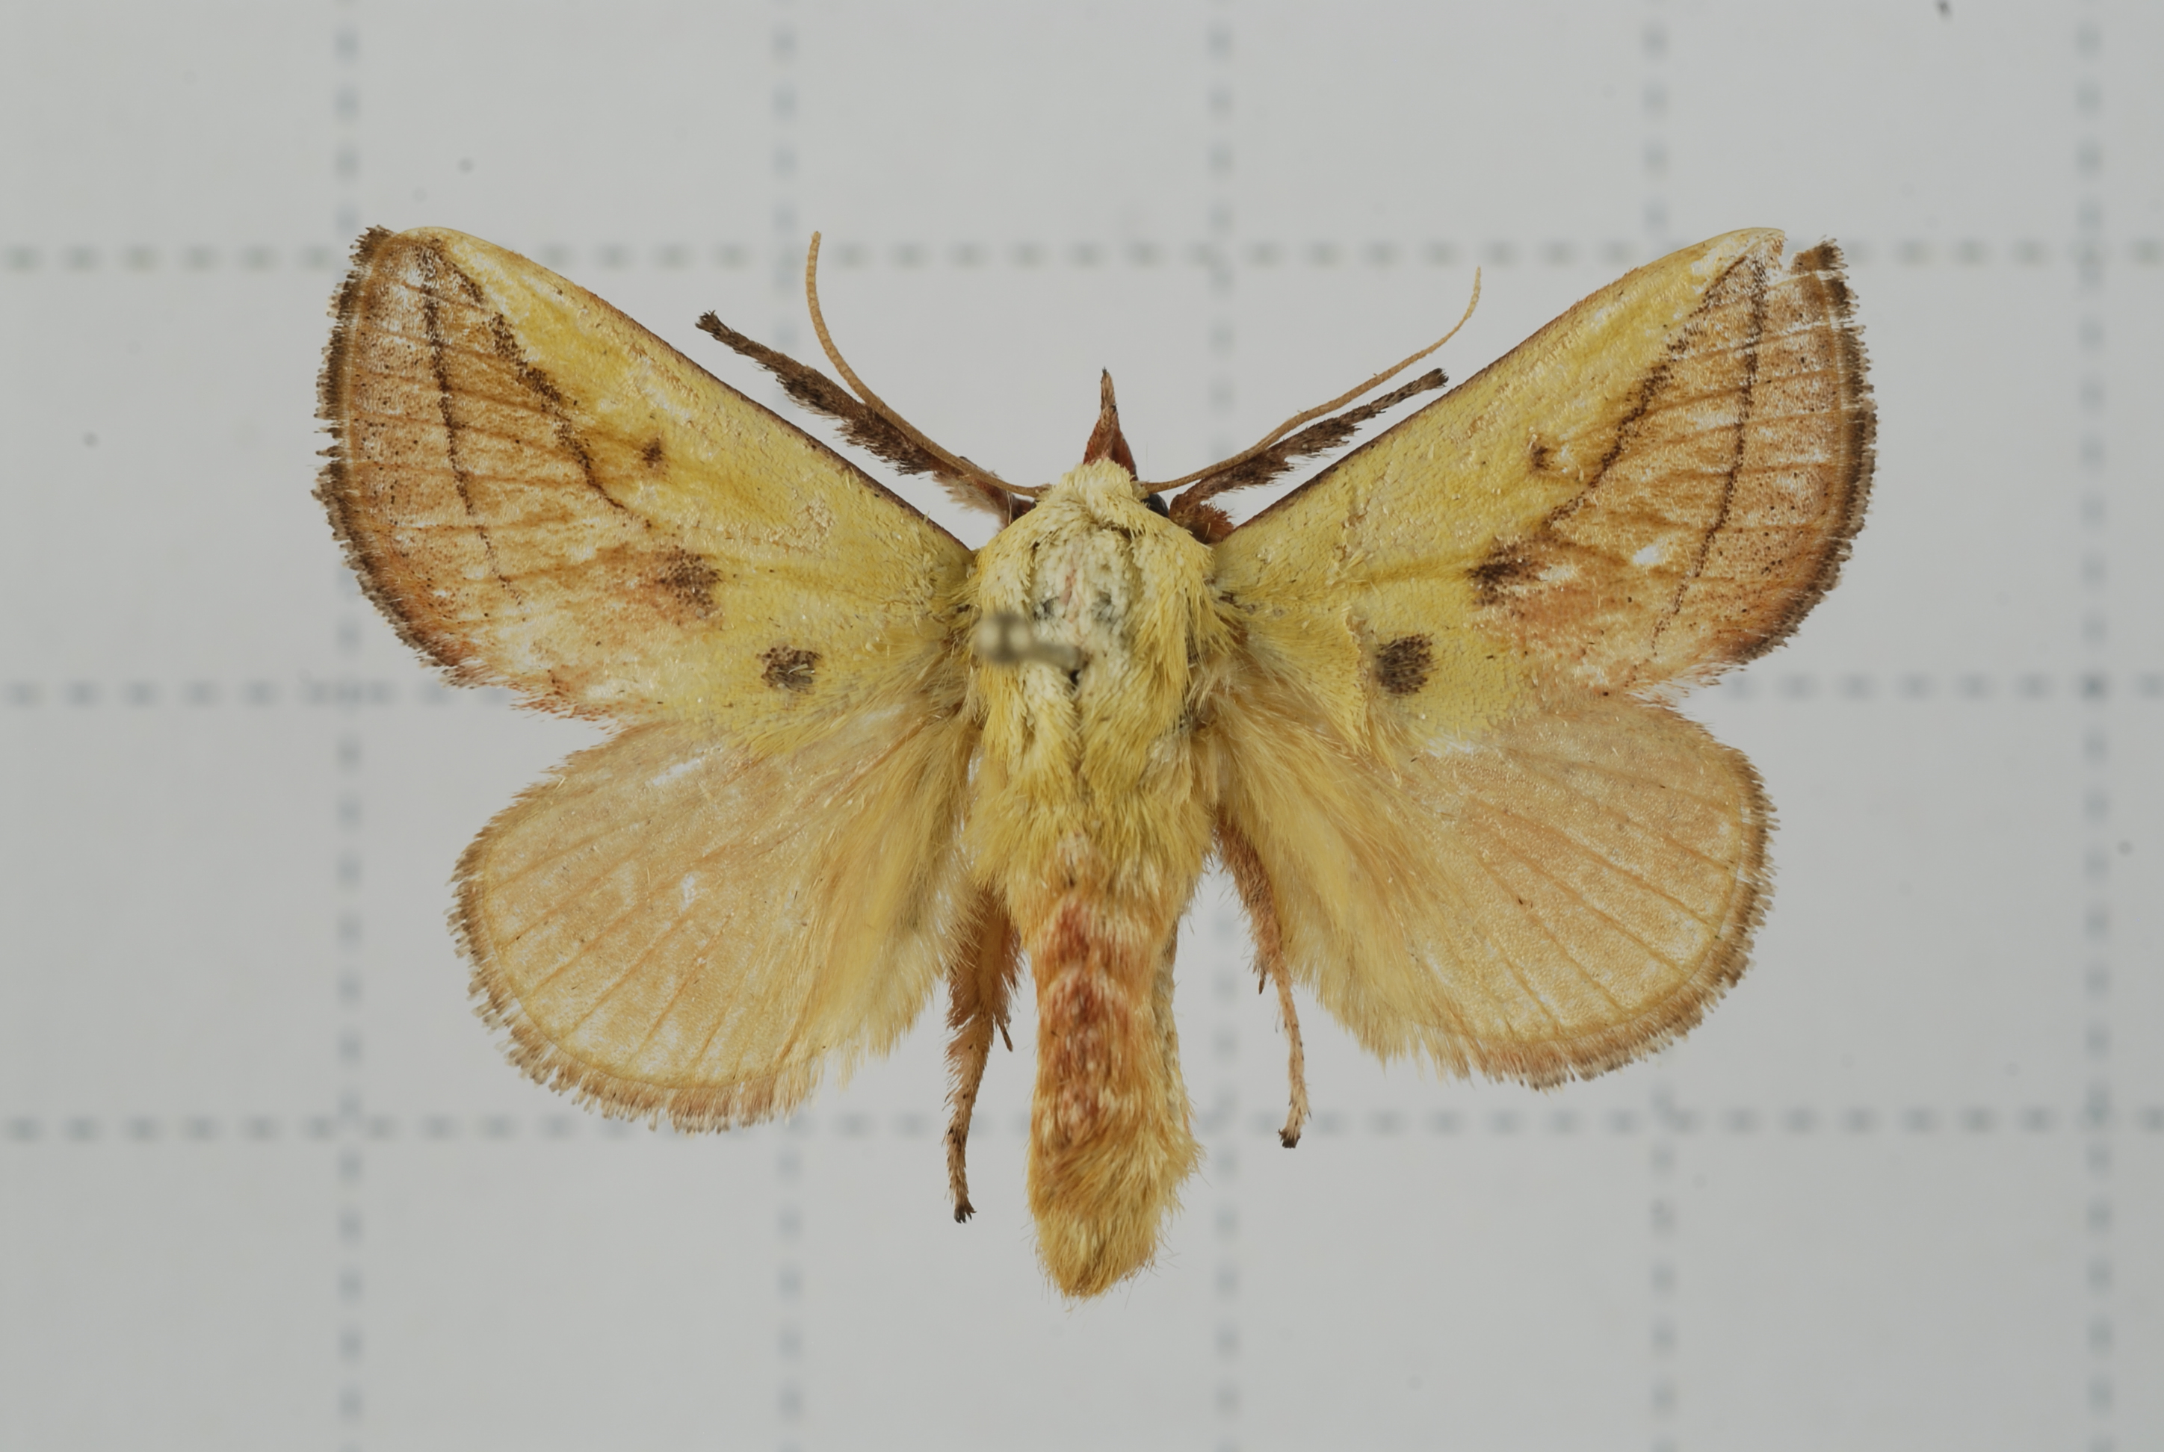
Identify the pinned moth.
Monema rubriceps
